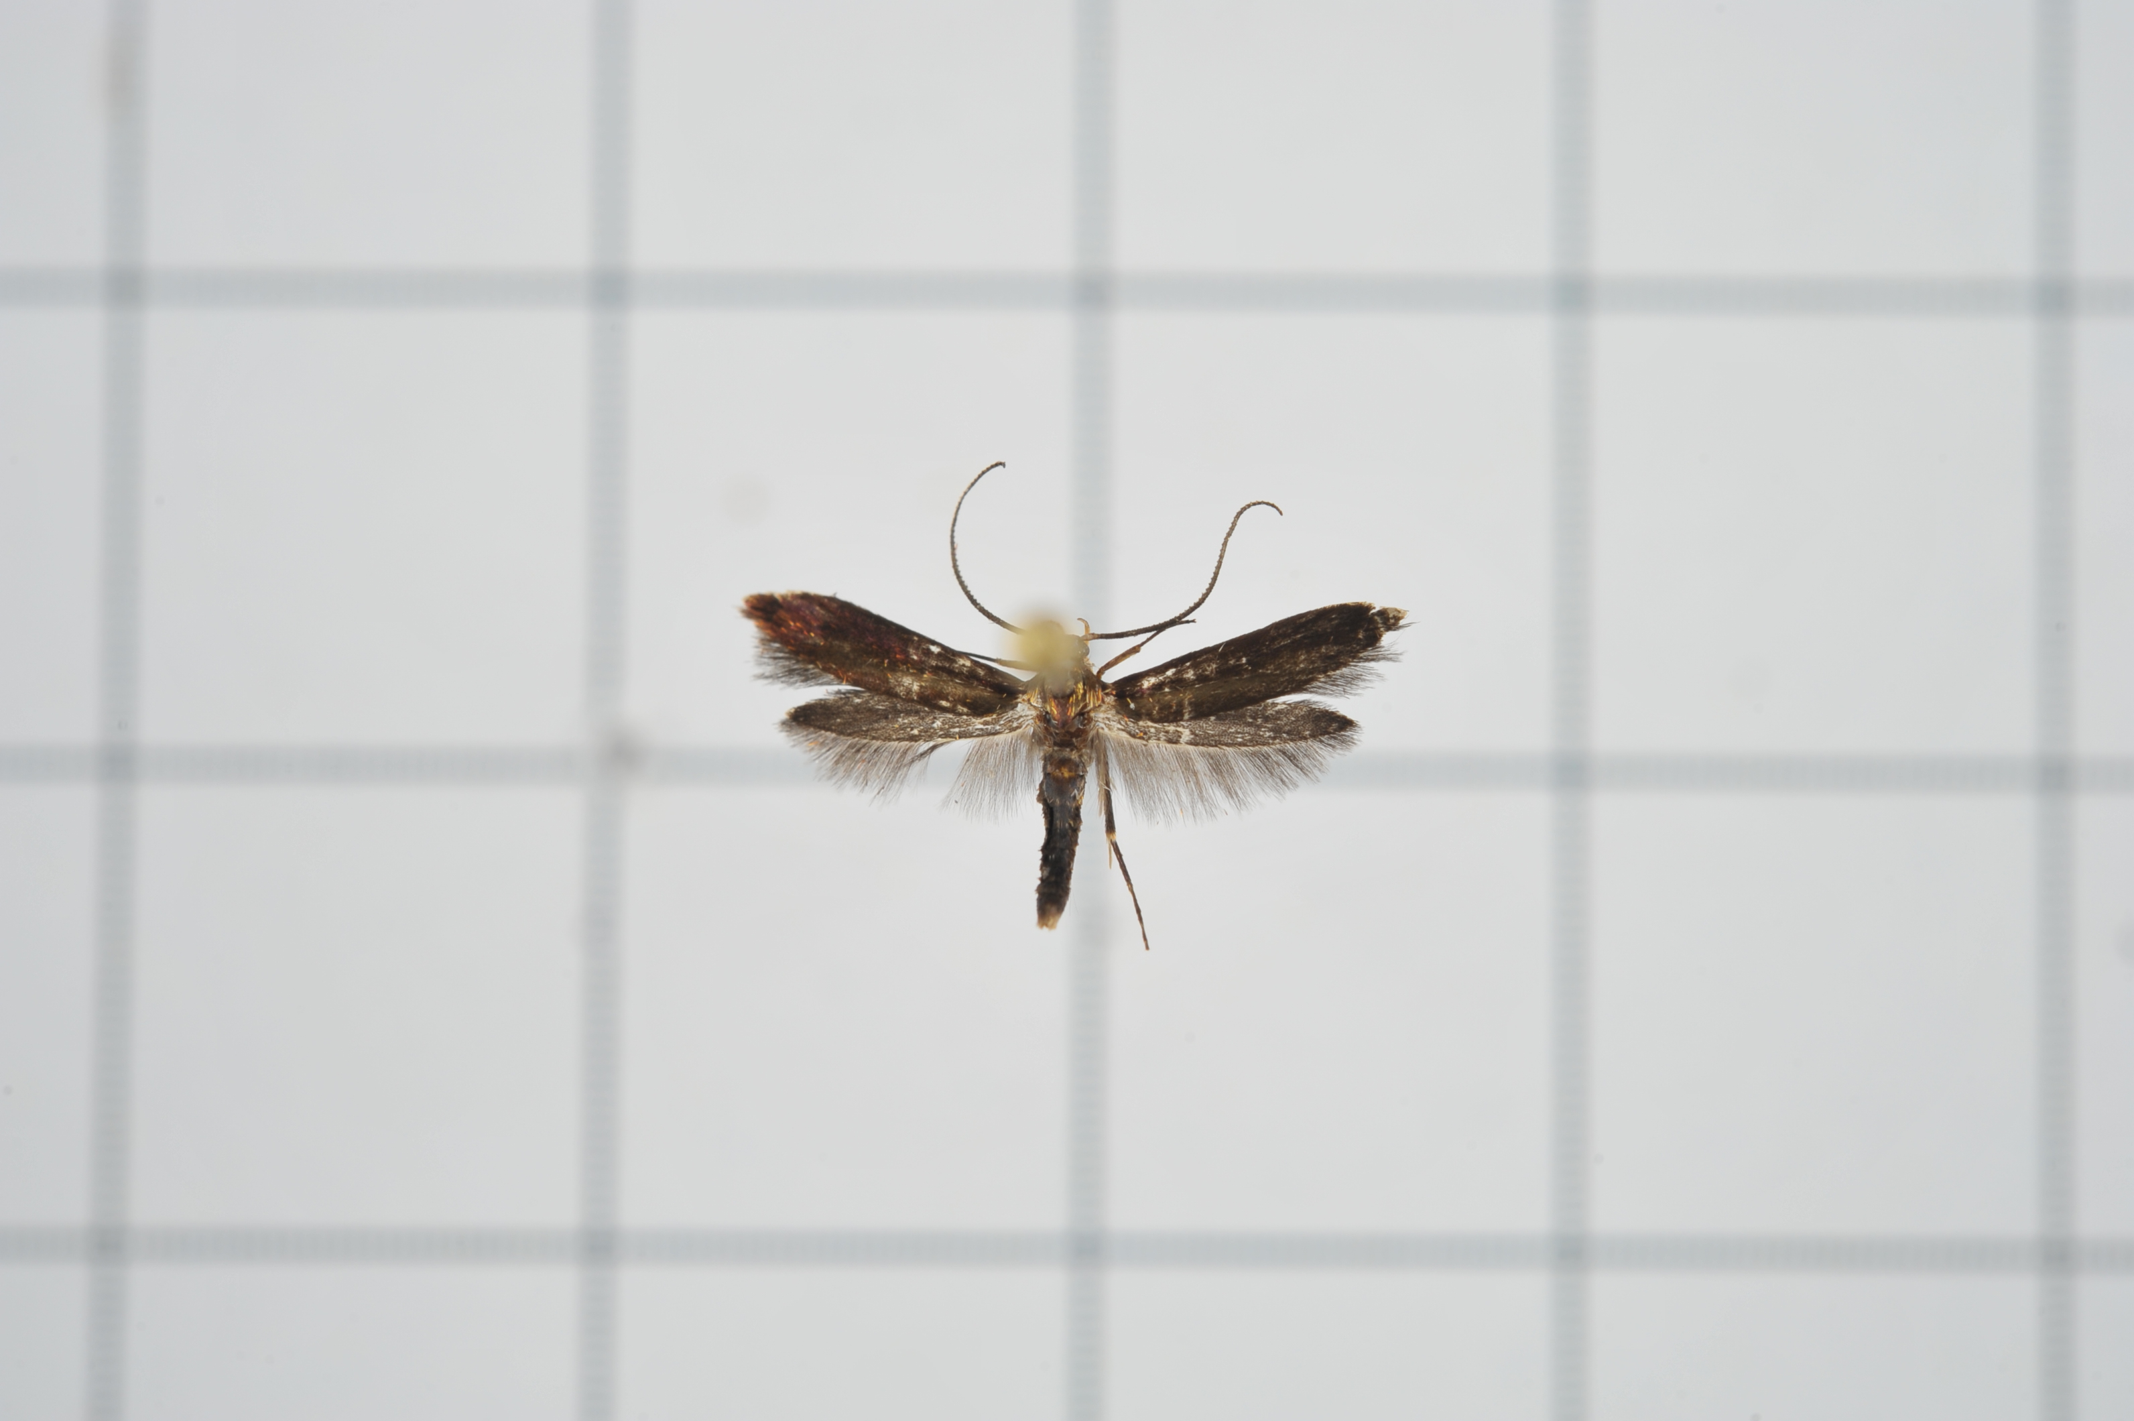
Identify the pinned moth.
Lamprystica purpurata
